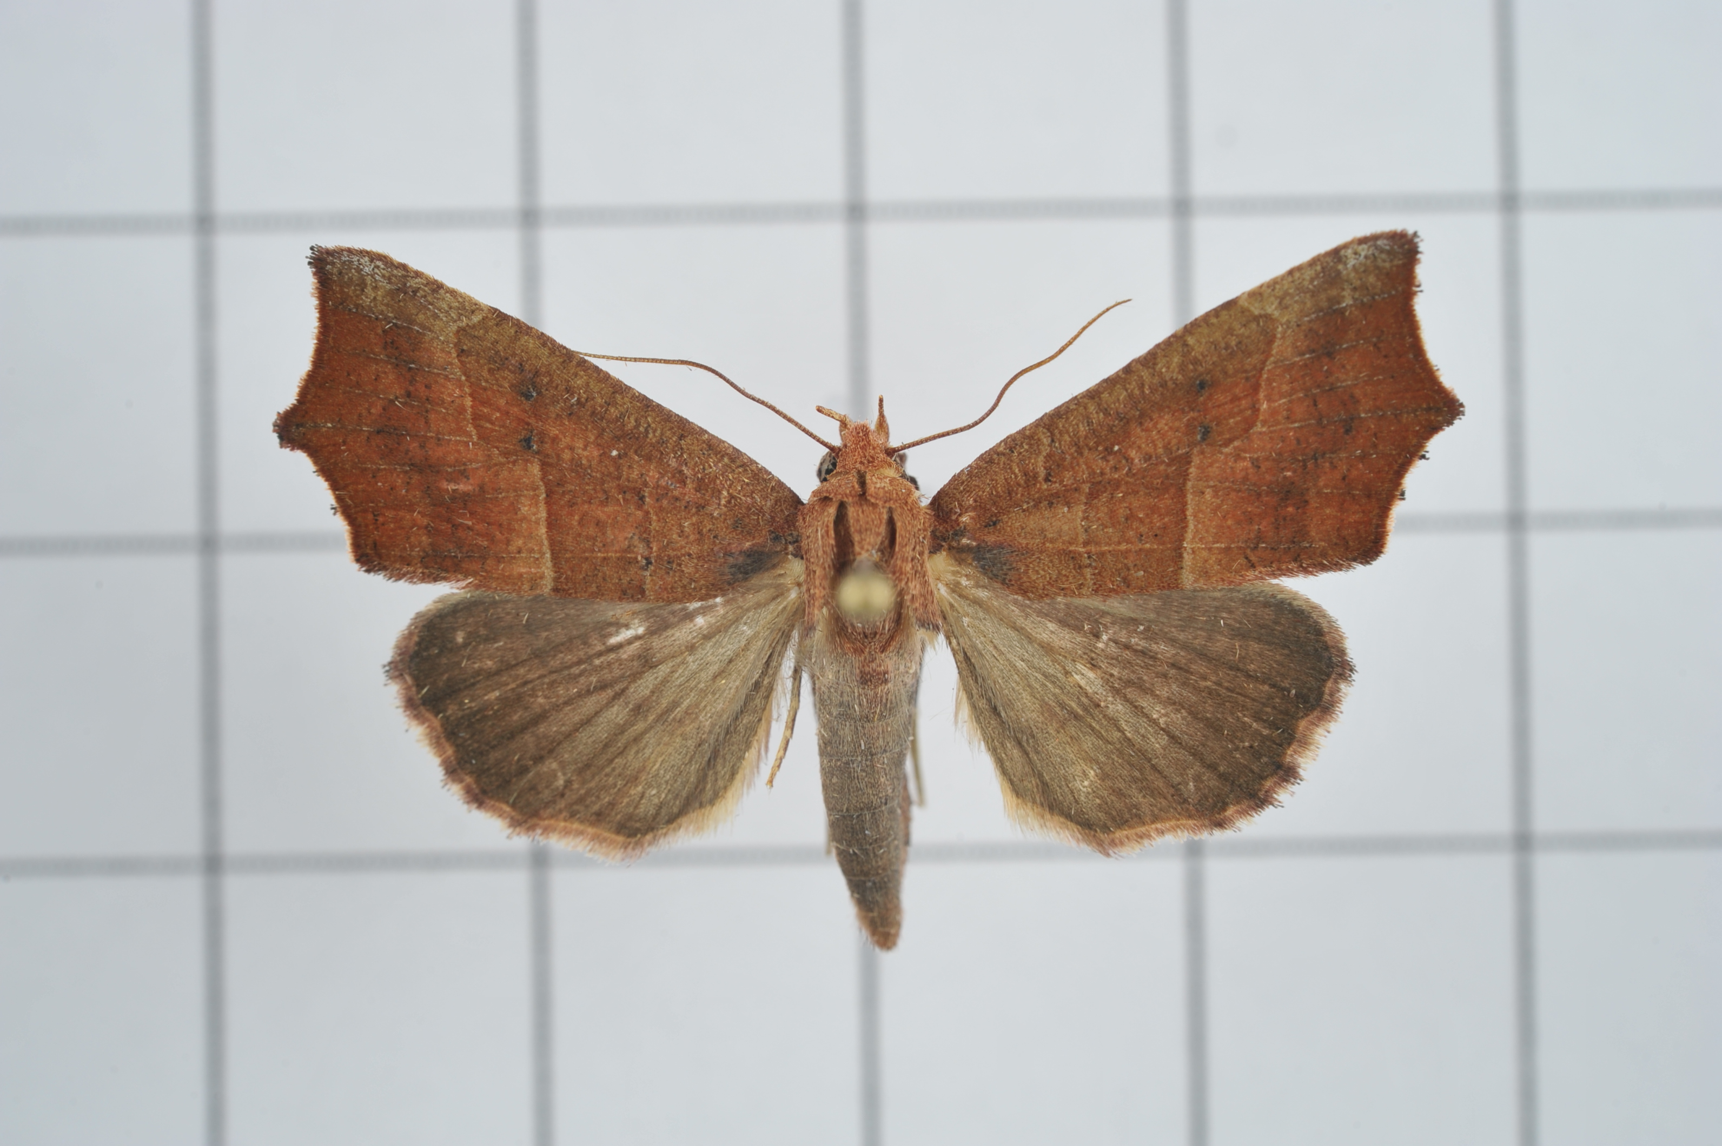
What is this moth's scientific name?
Gonitis mesogona
